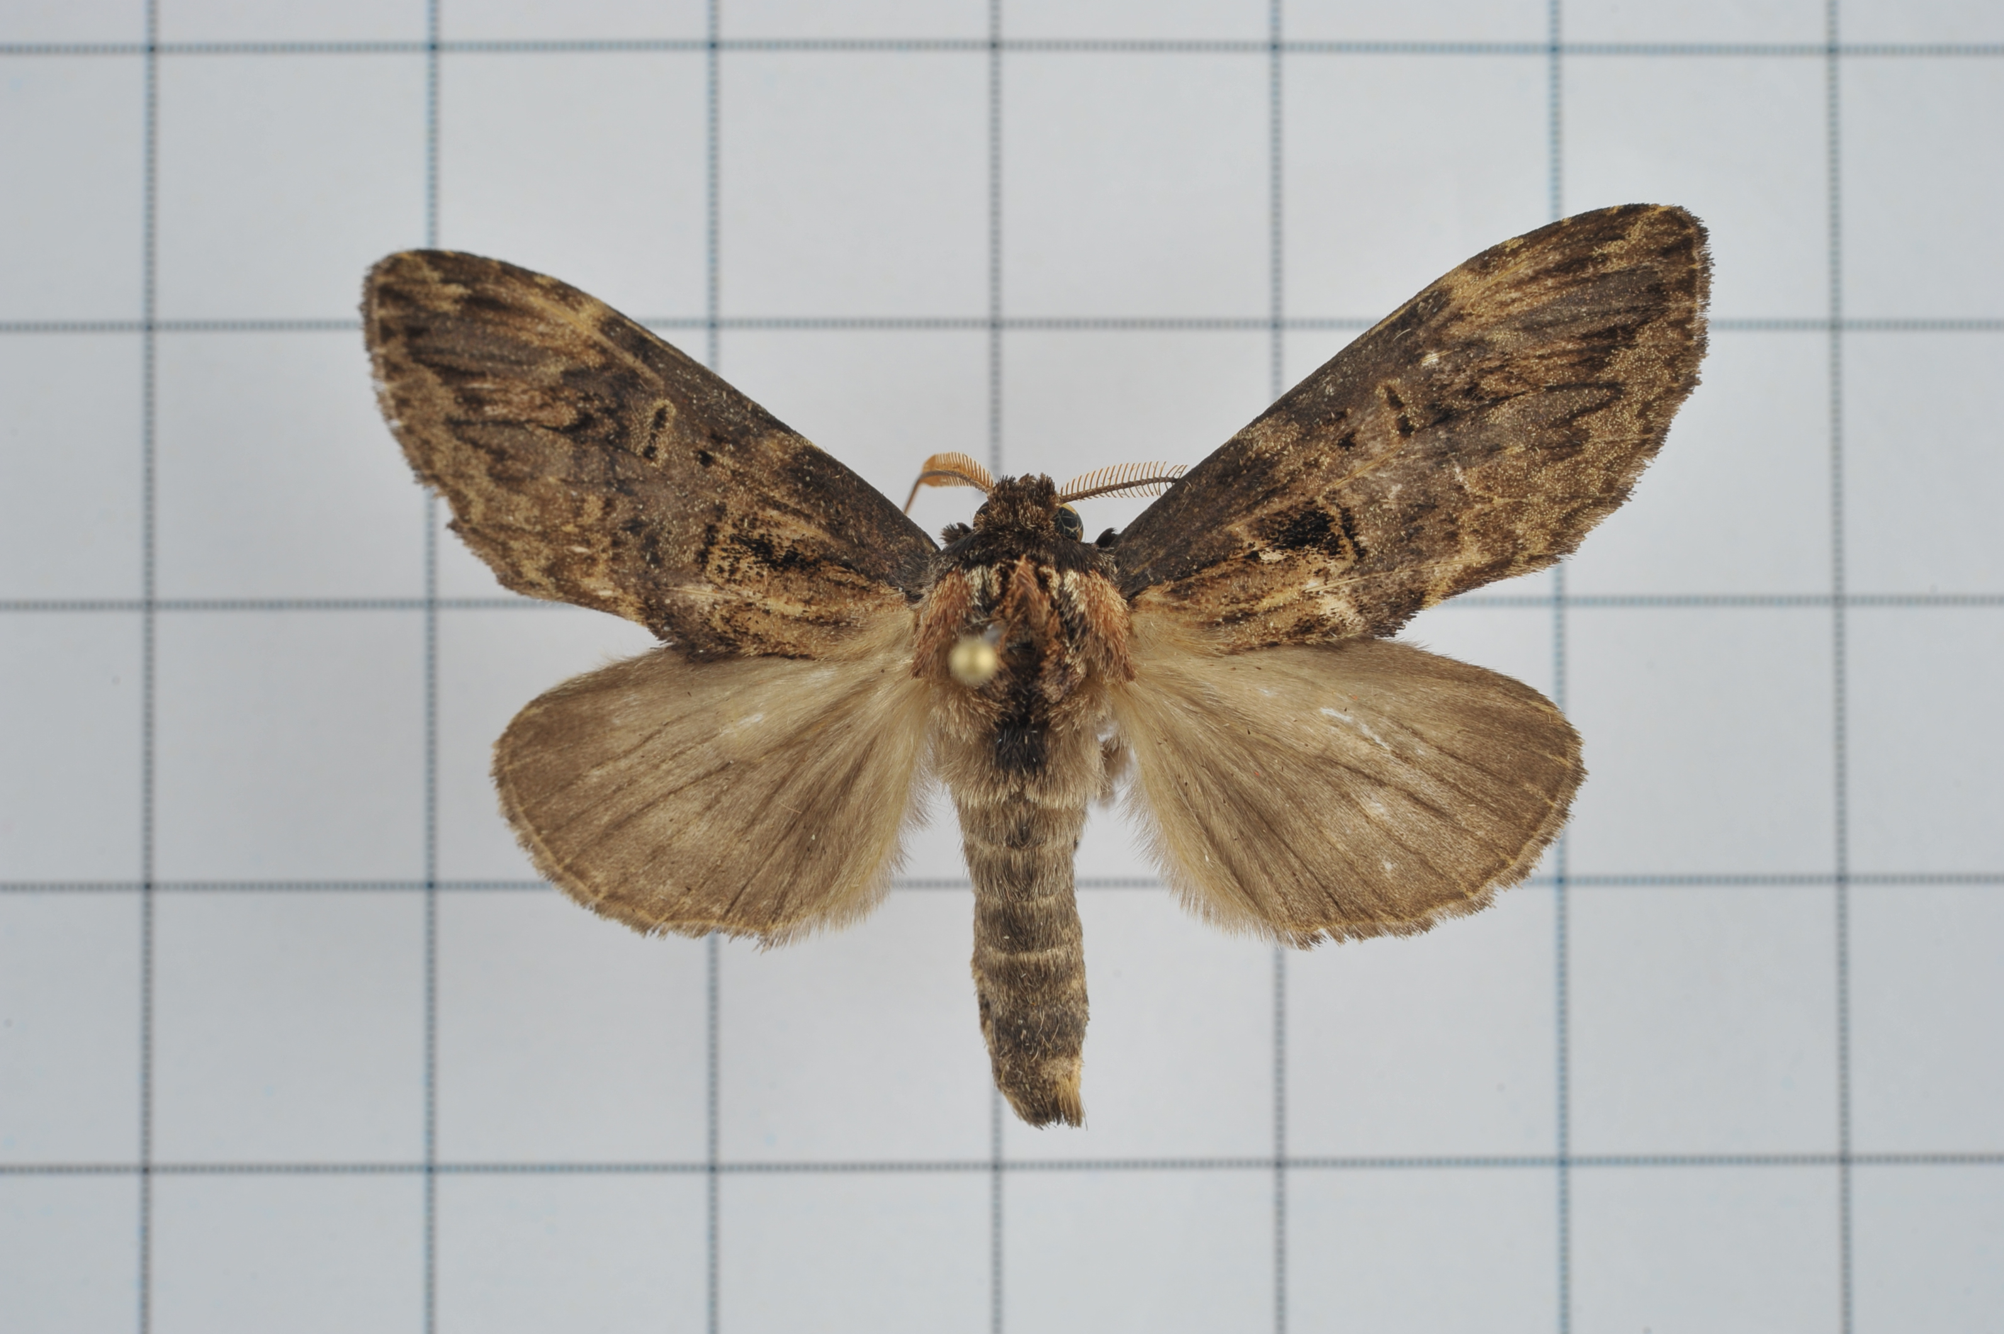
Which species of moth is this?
Hyperaeschrella kosemponica
